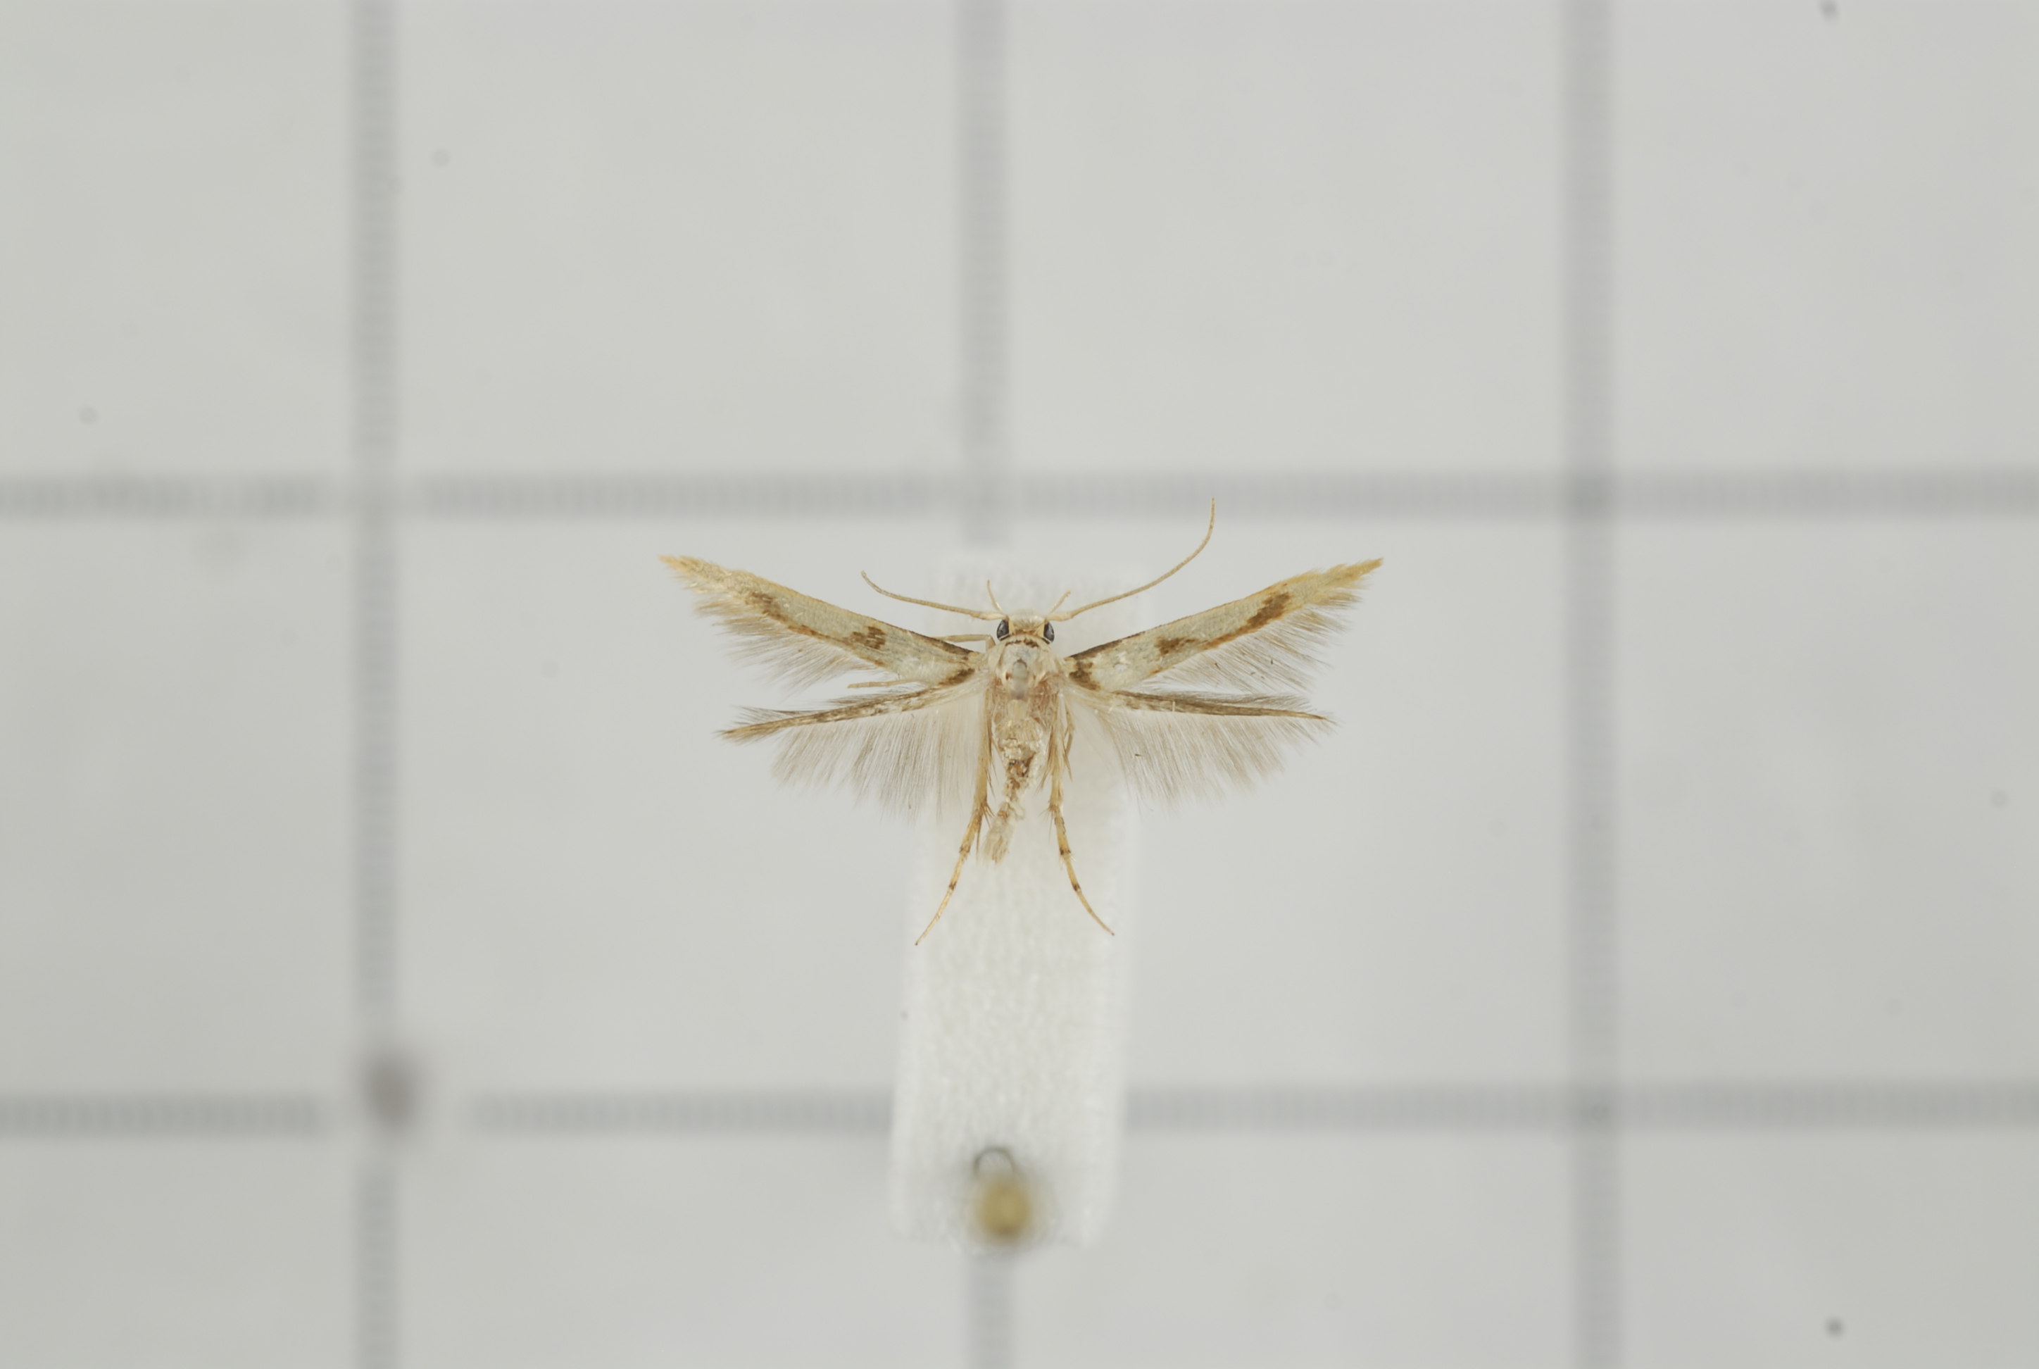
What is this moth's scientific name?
Stathmopoda gemmiconsuta
